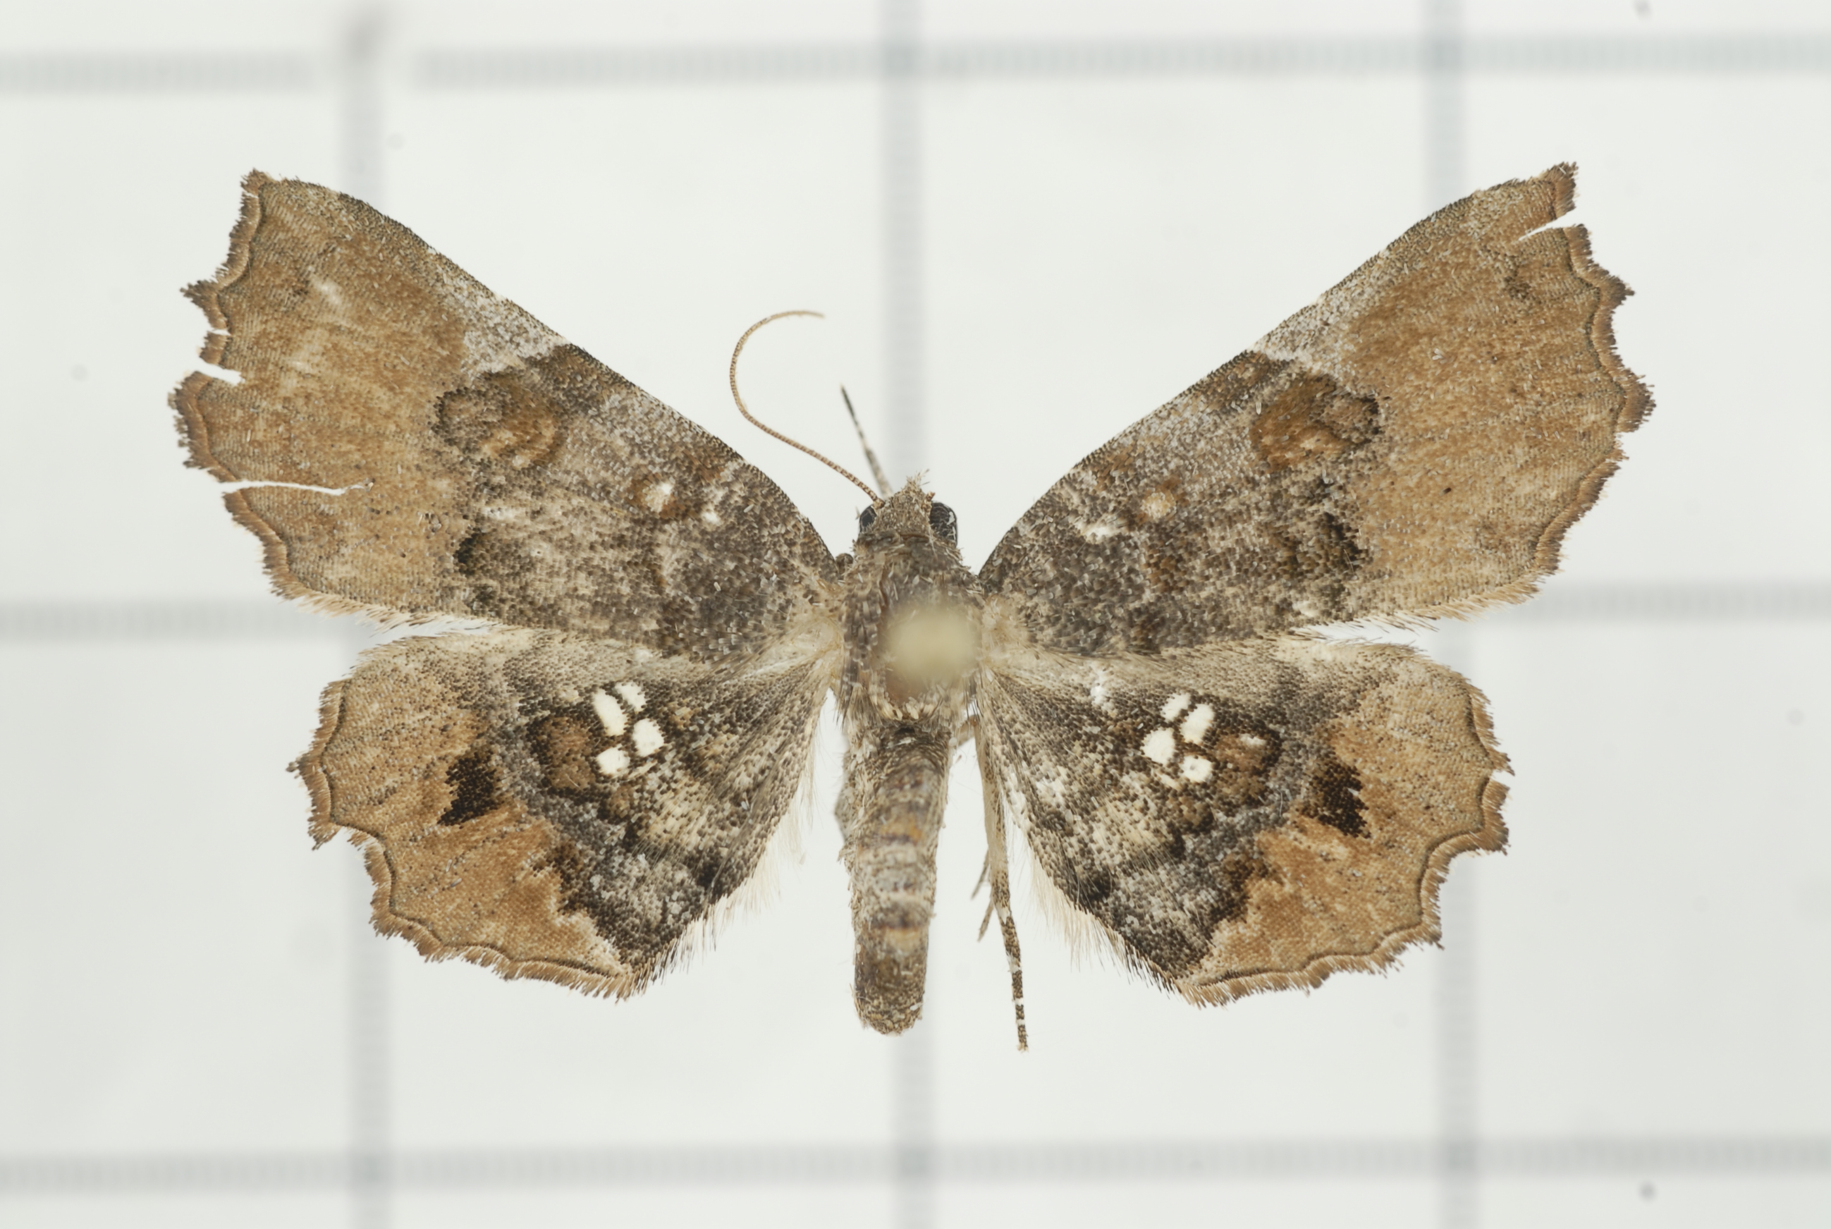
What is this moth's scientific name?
Pangrapta vasava
